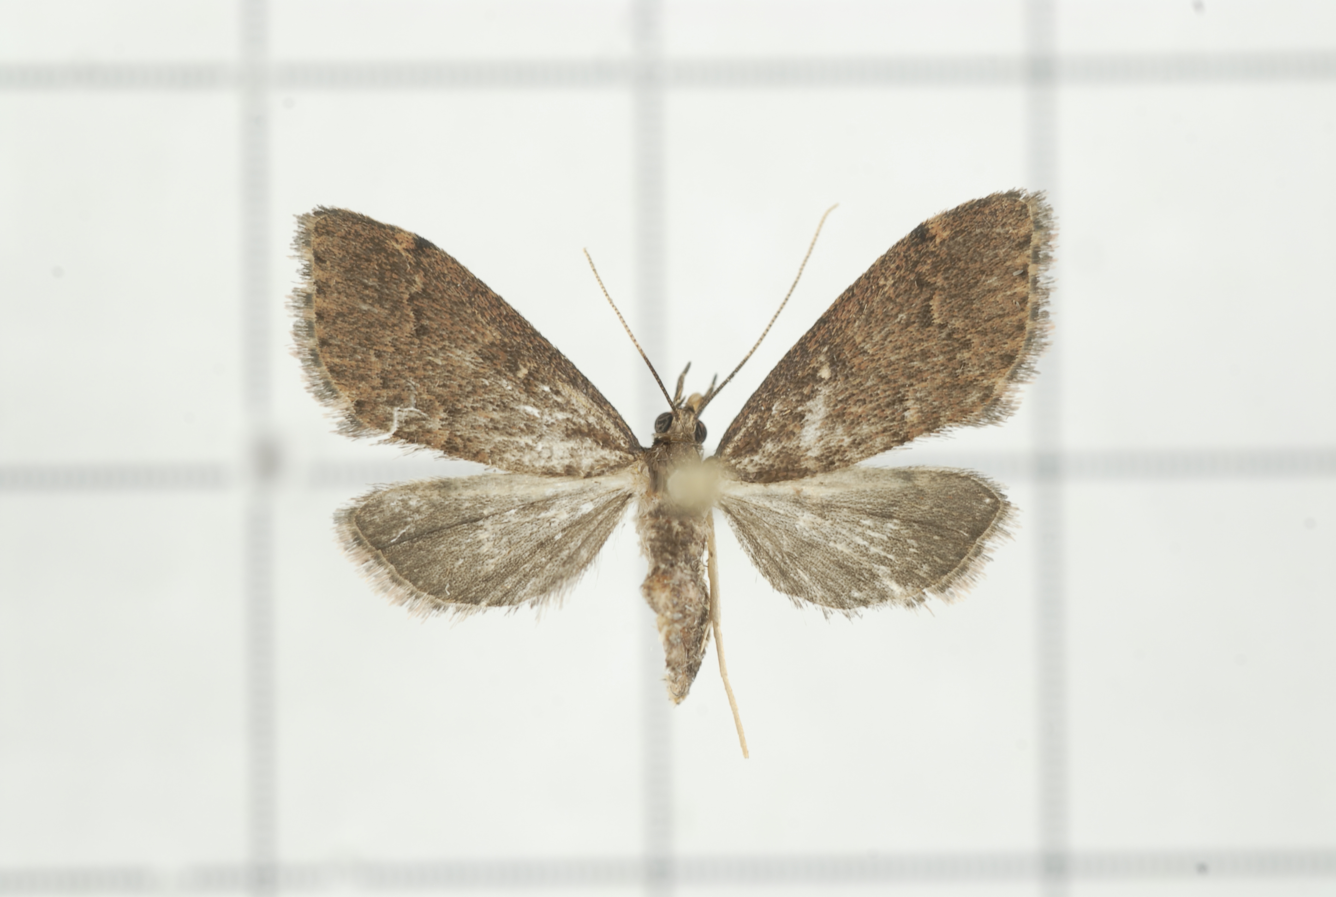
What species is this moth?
Camptomastix hisbonalis
